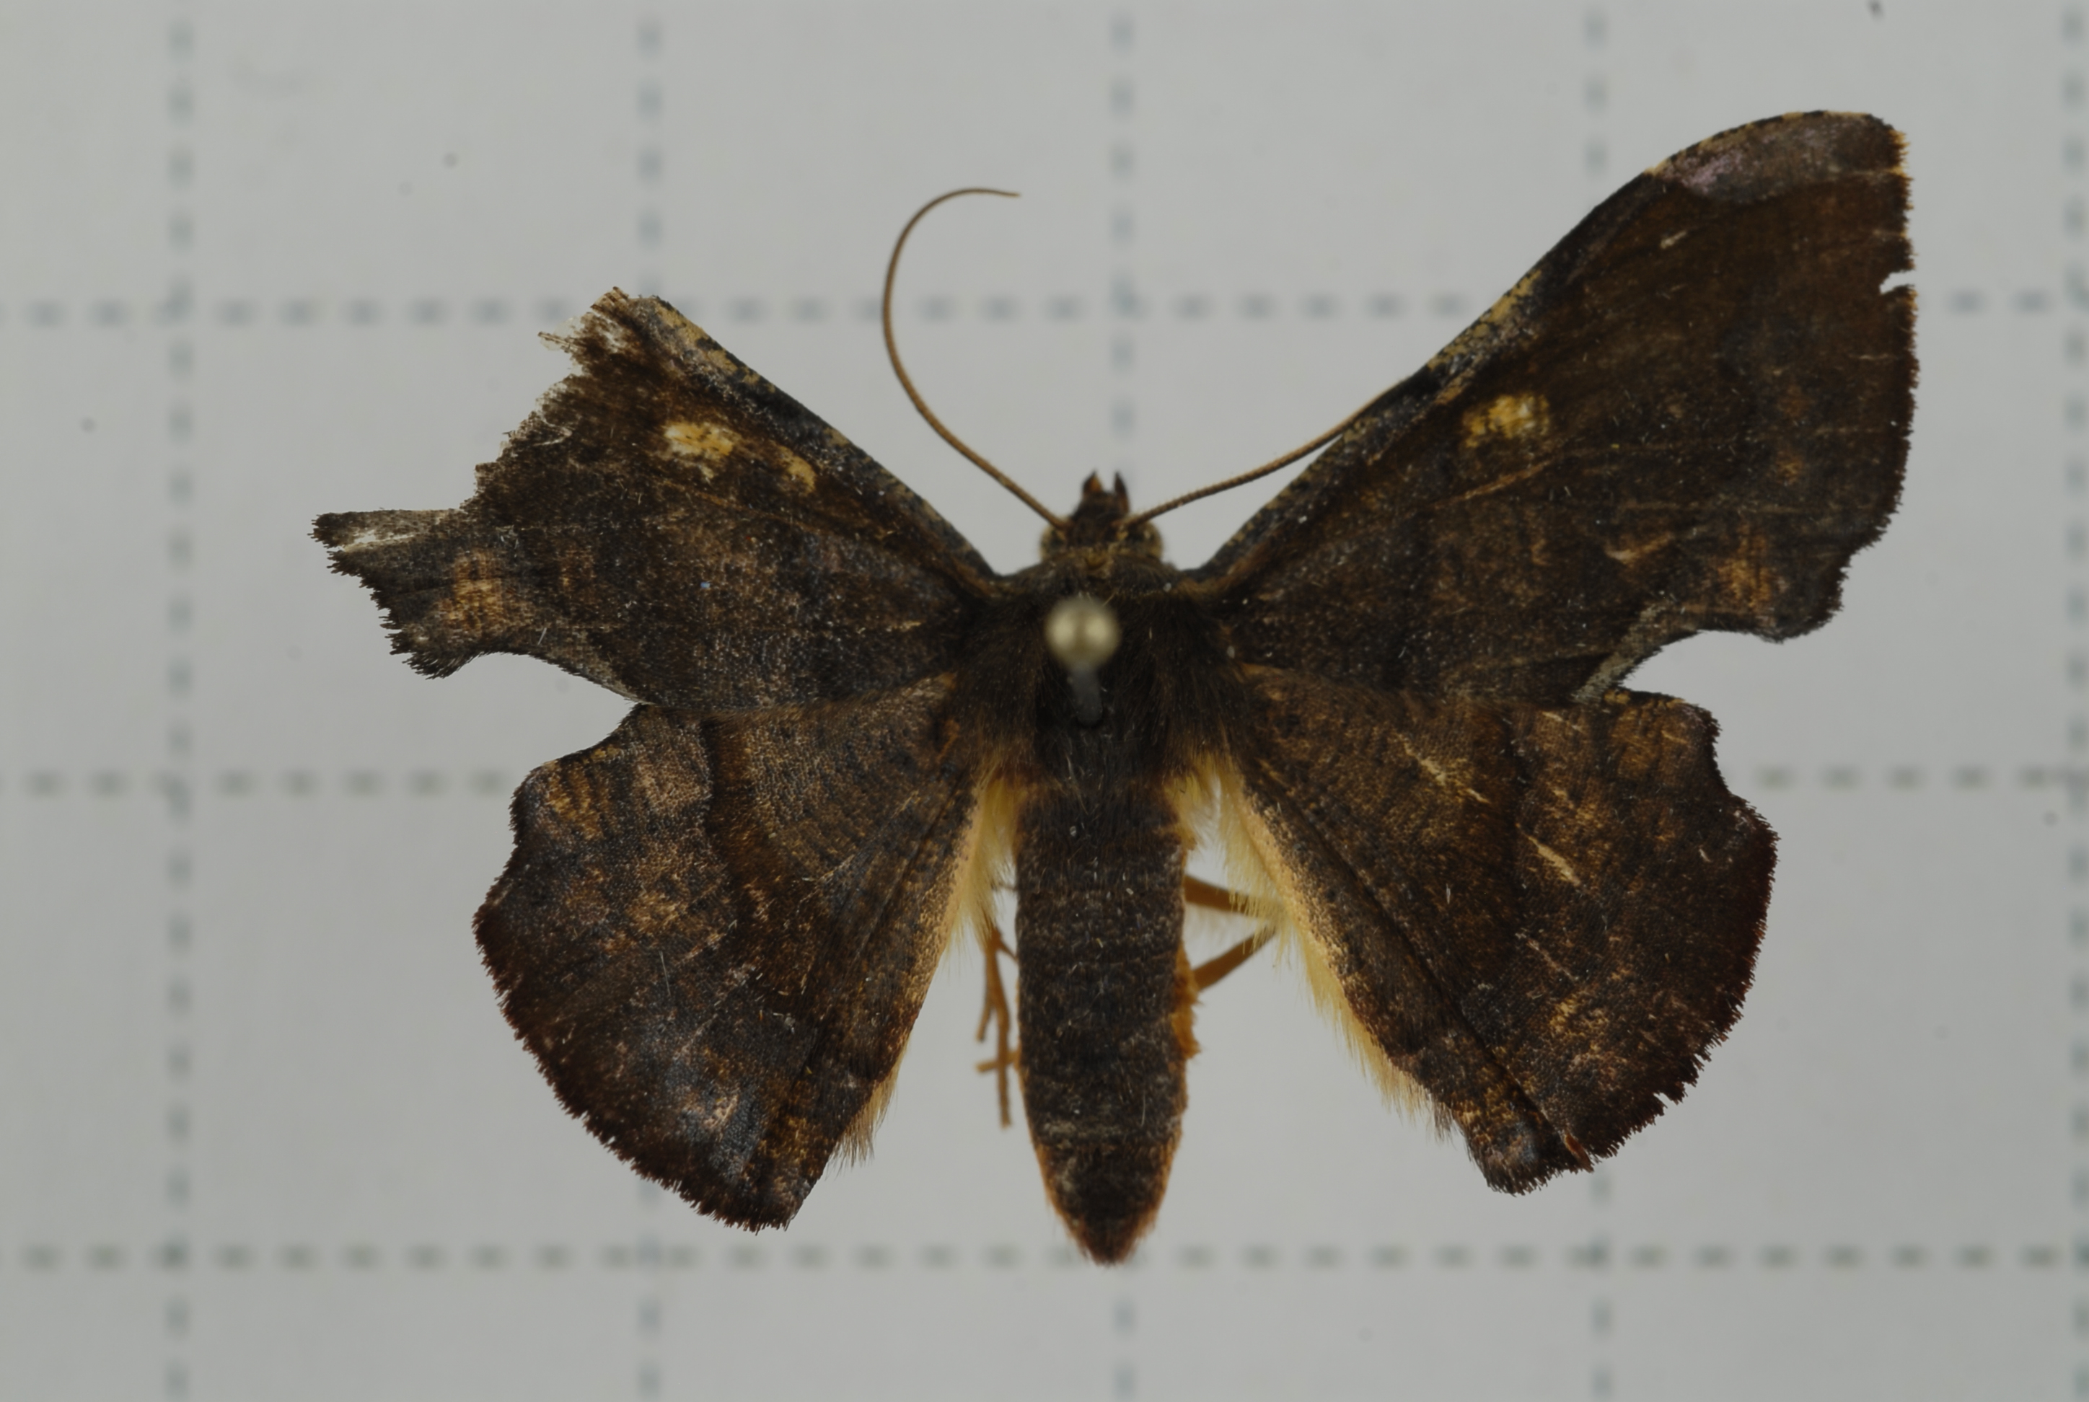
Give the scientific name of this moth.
Fascellina chromataria
